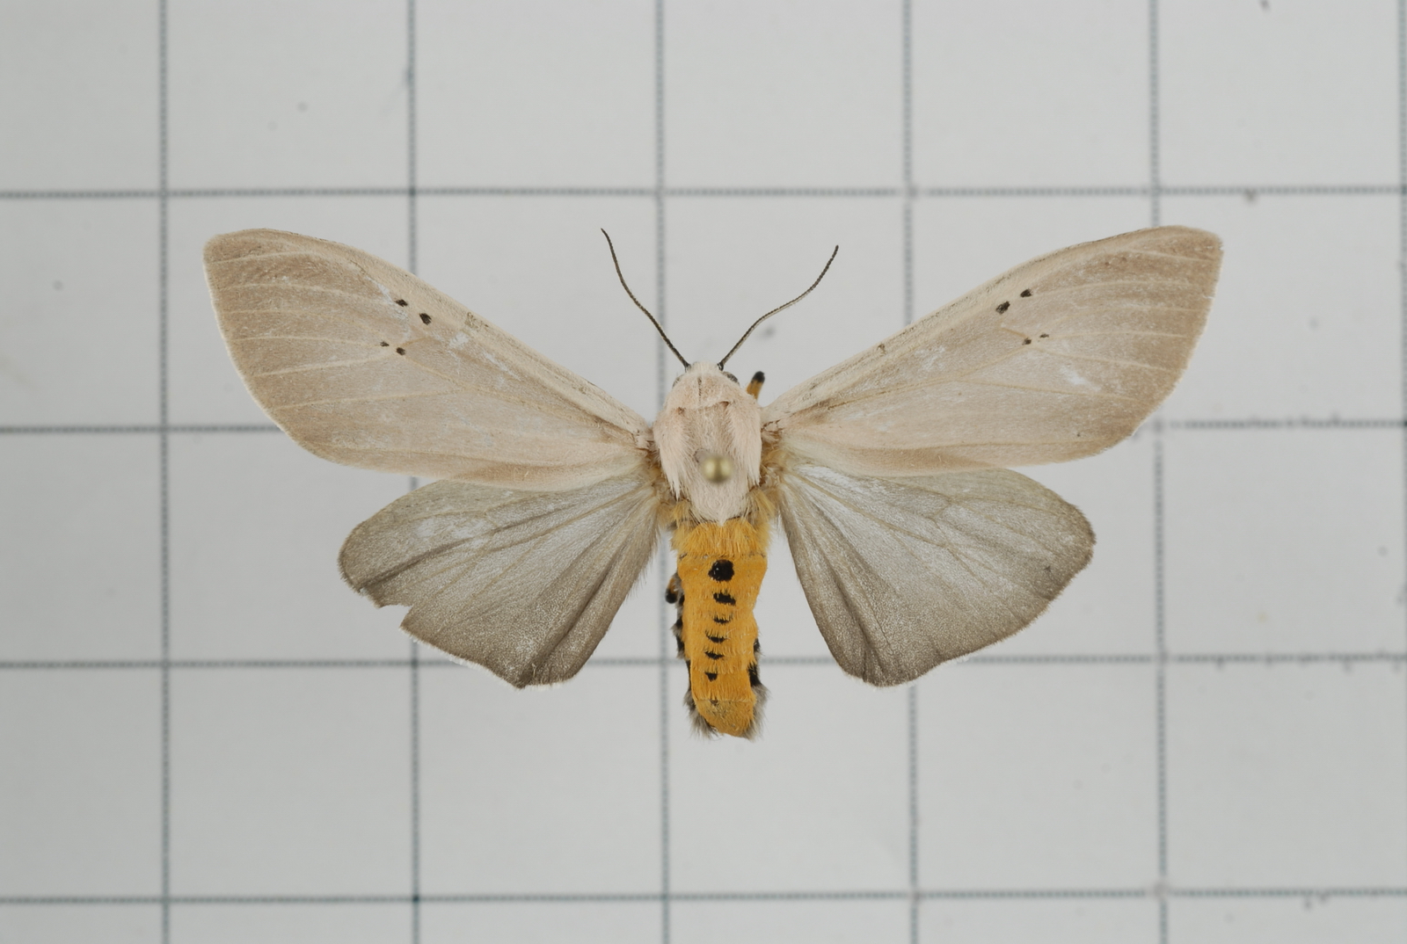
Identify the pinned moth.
Creatonotos transiens koni
